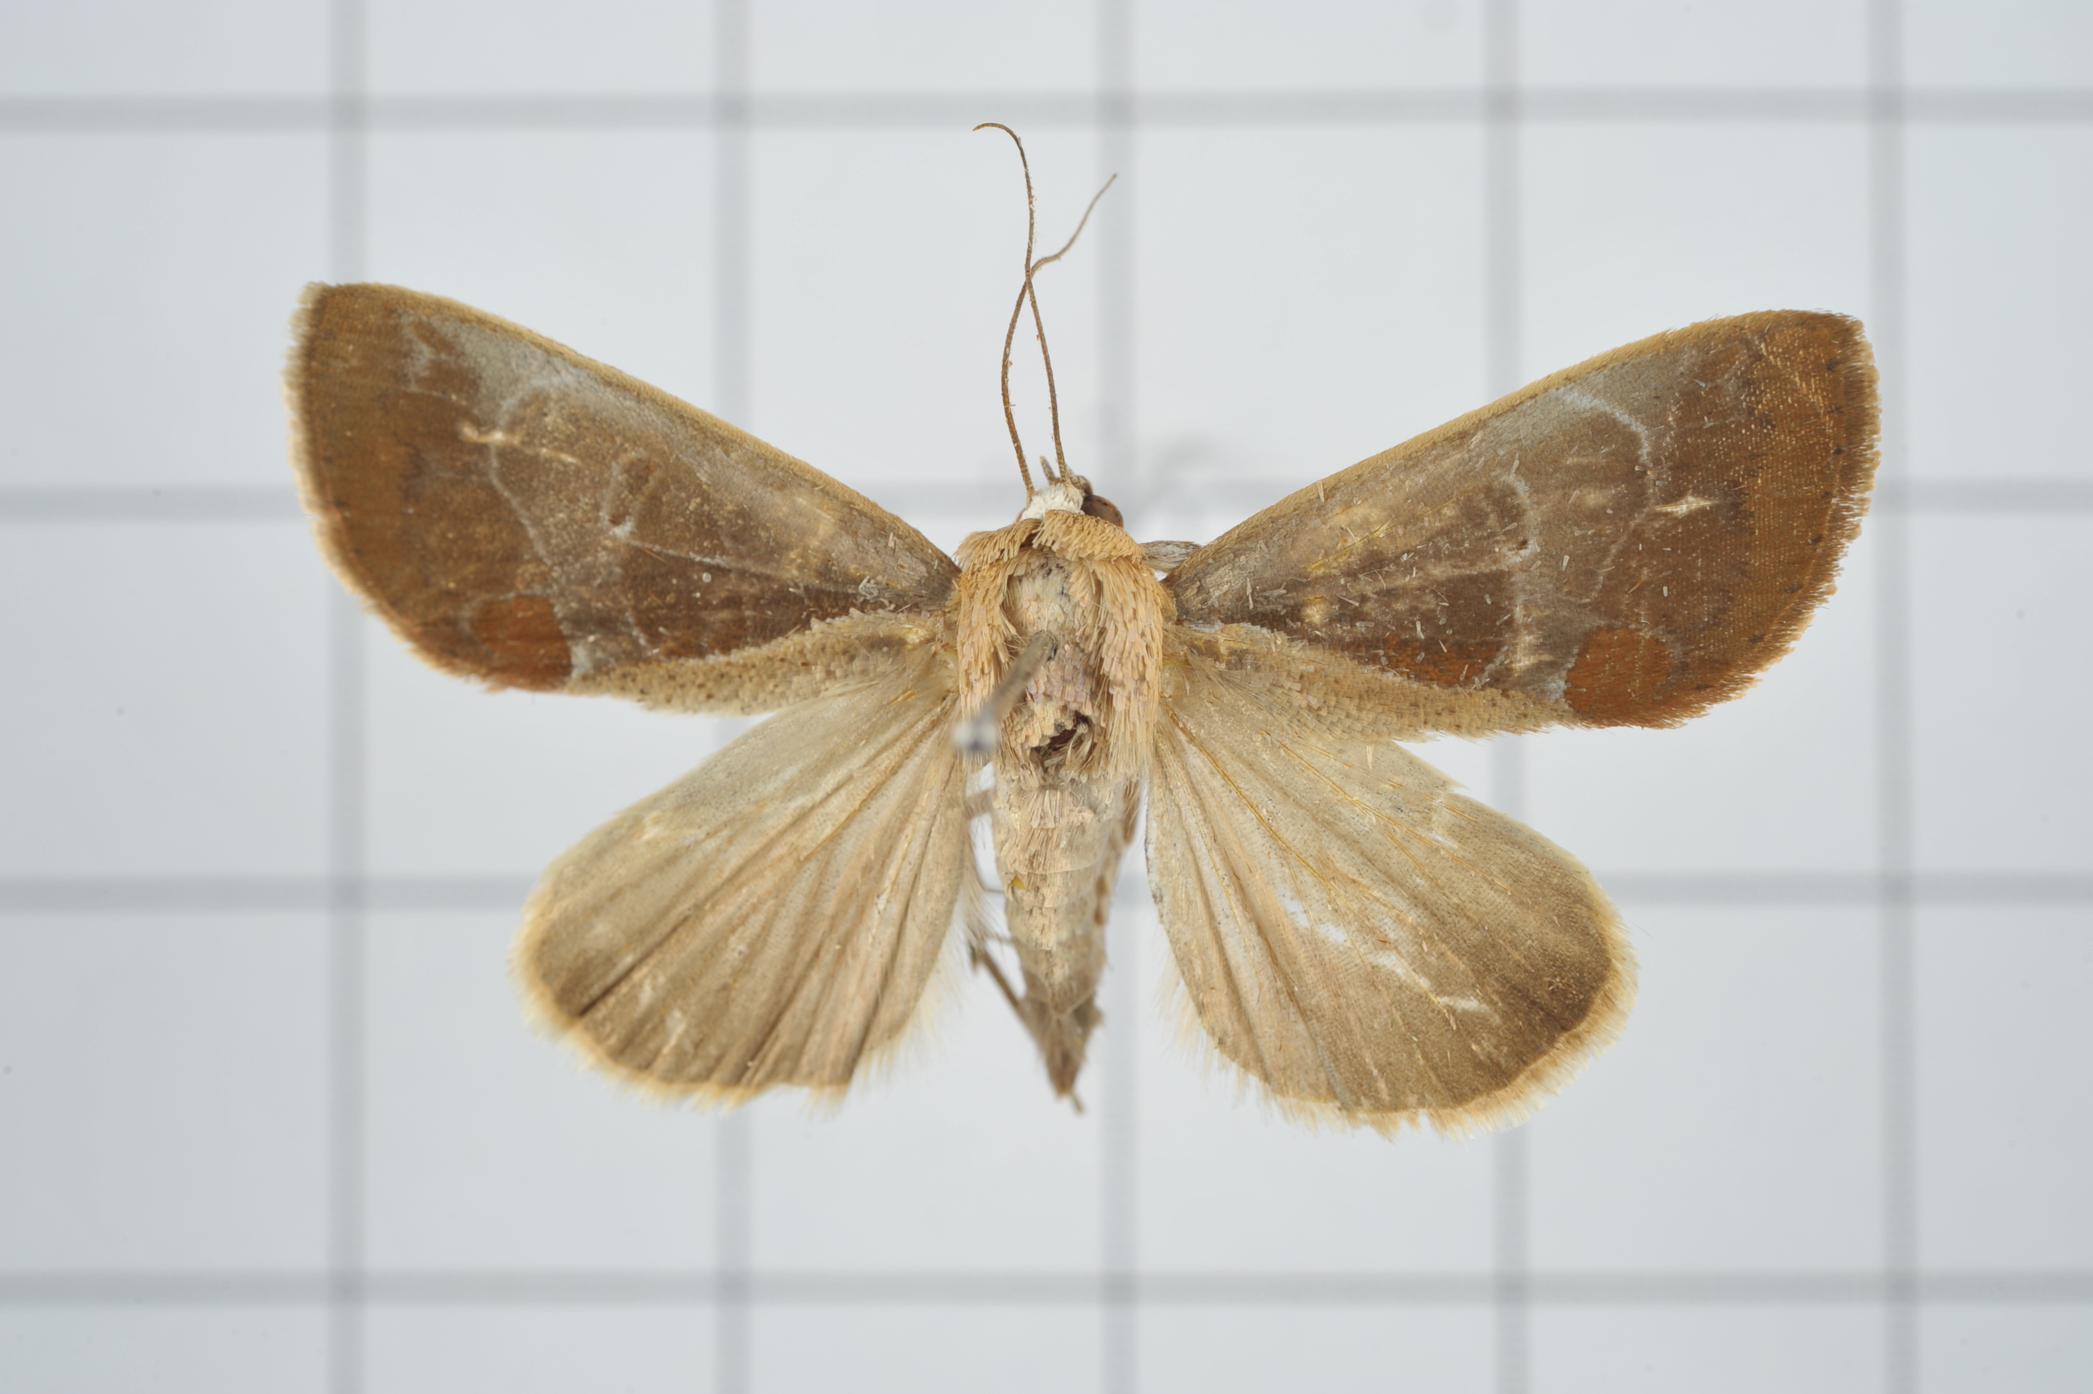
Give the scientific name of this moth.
Westermannia elliptica elliptica
